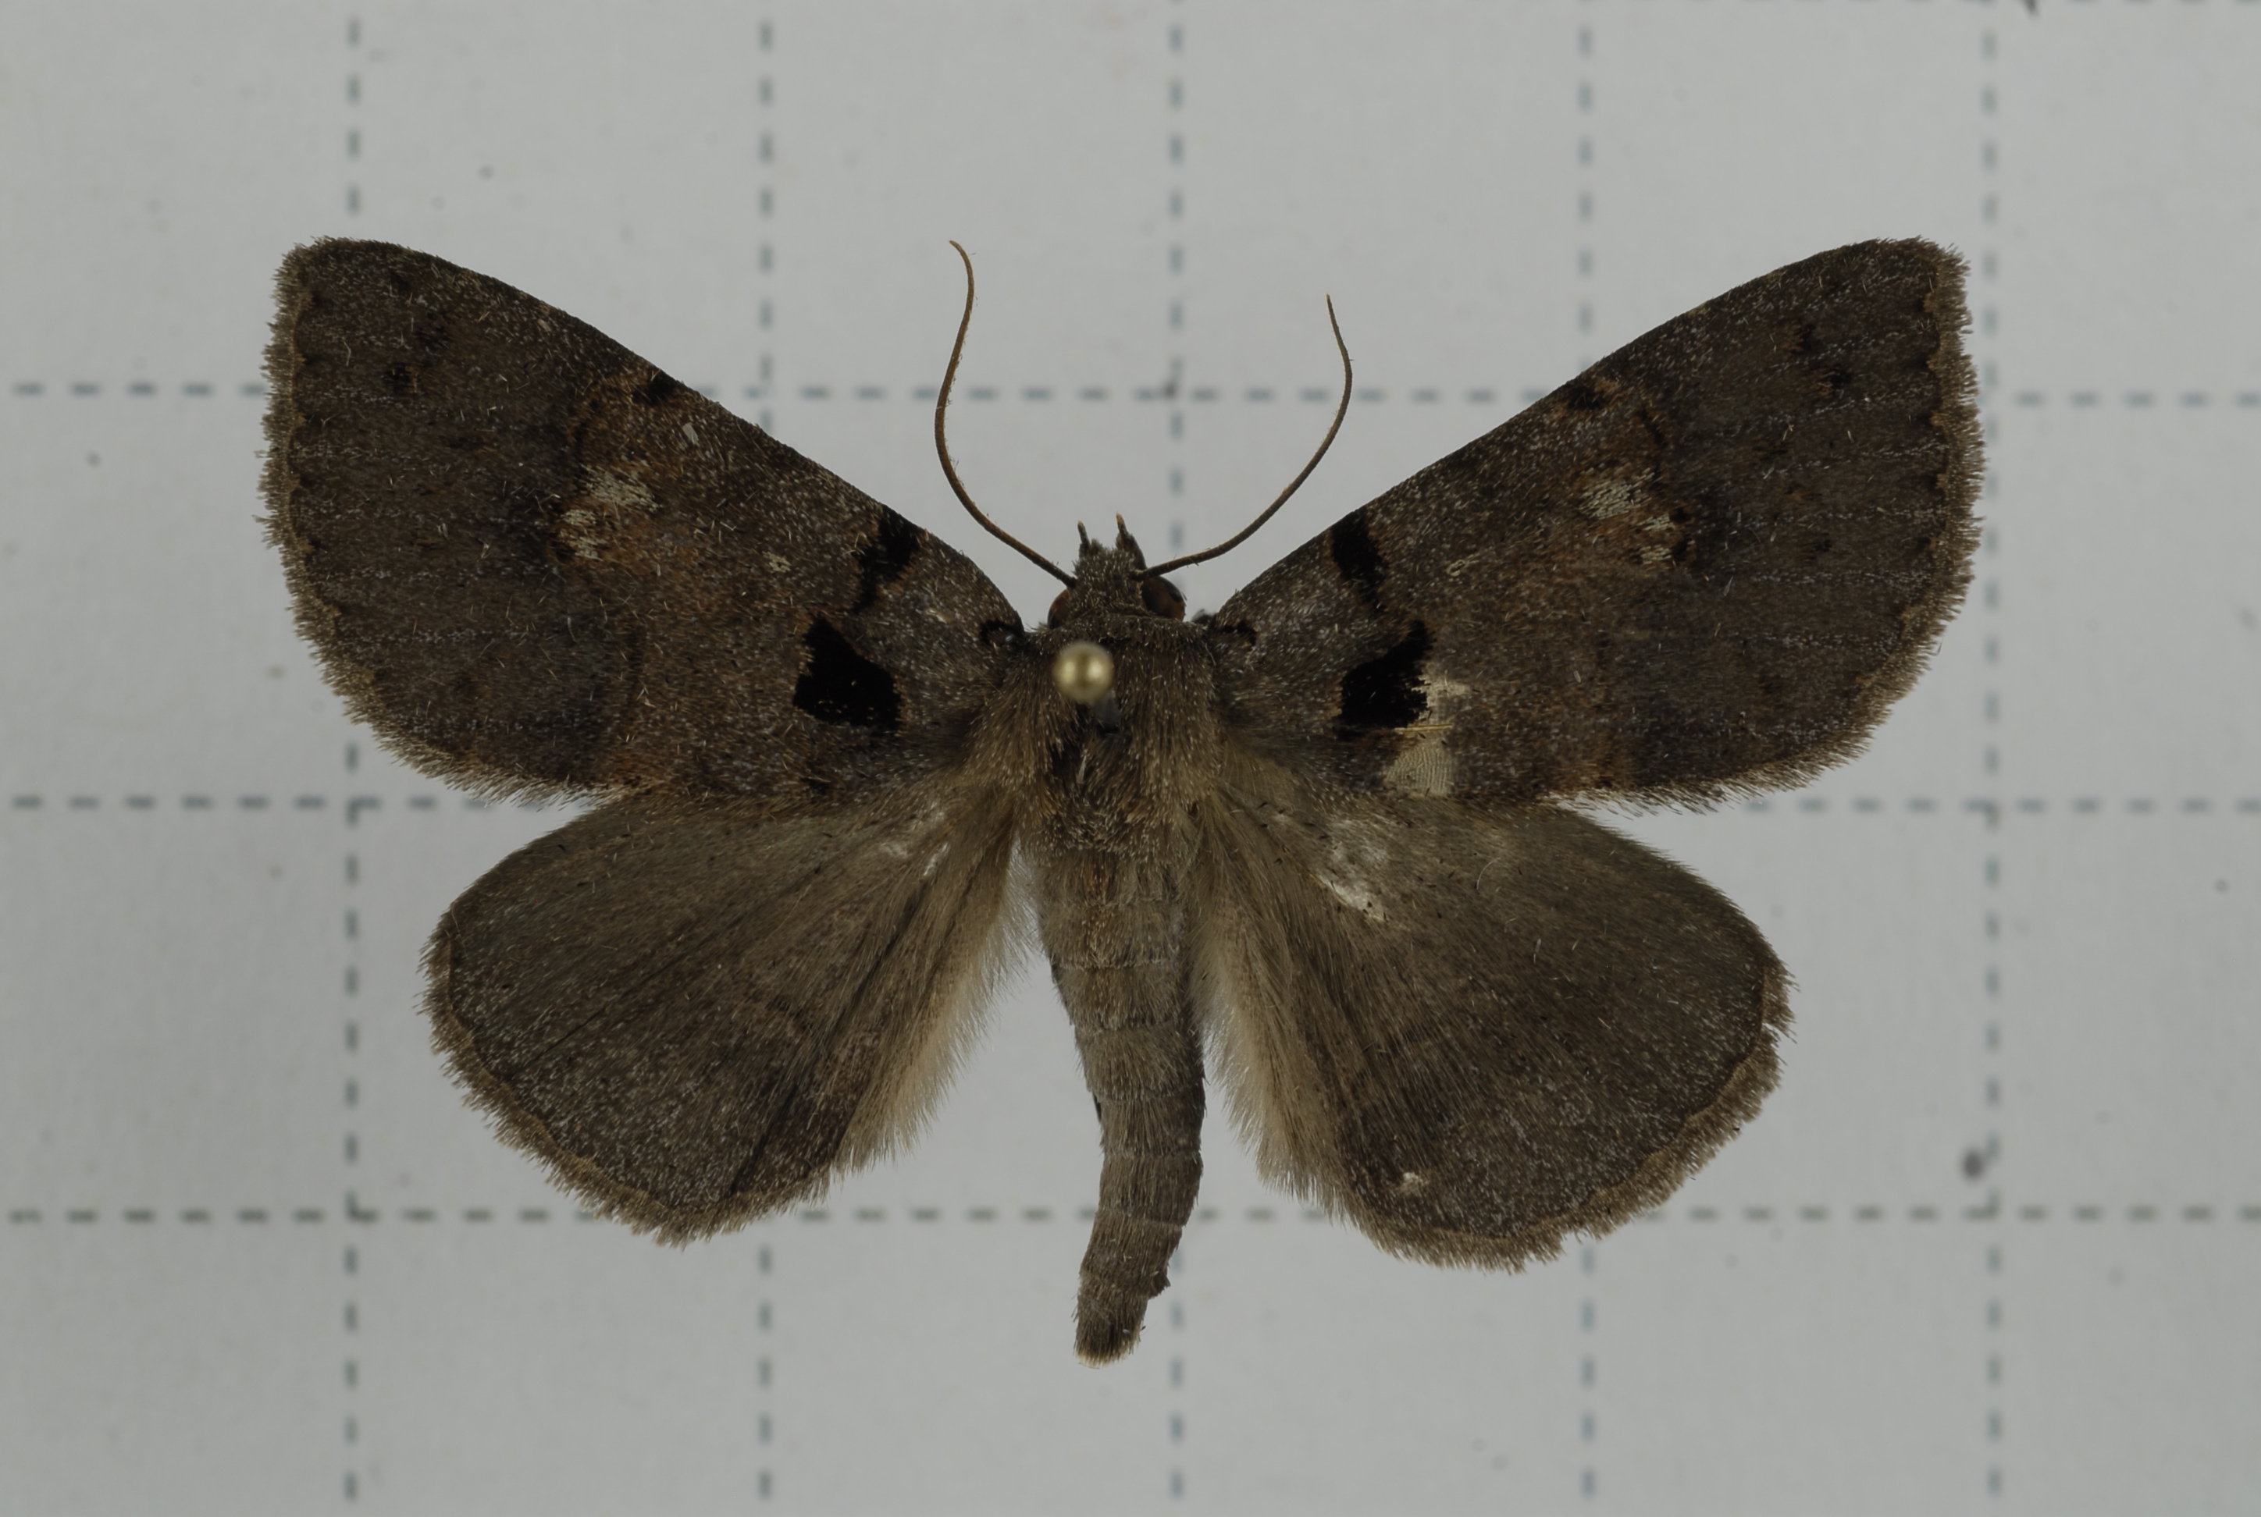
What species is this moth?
Avatha bipartita
